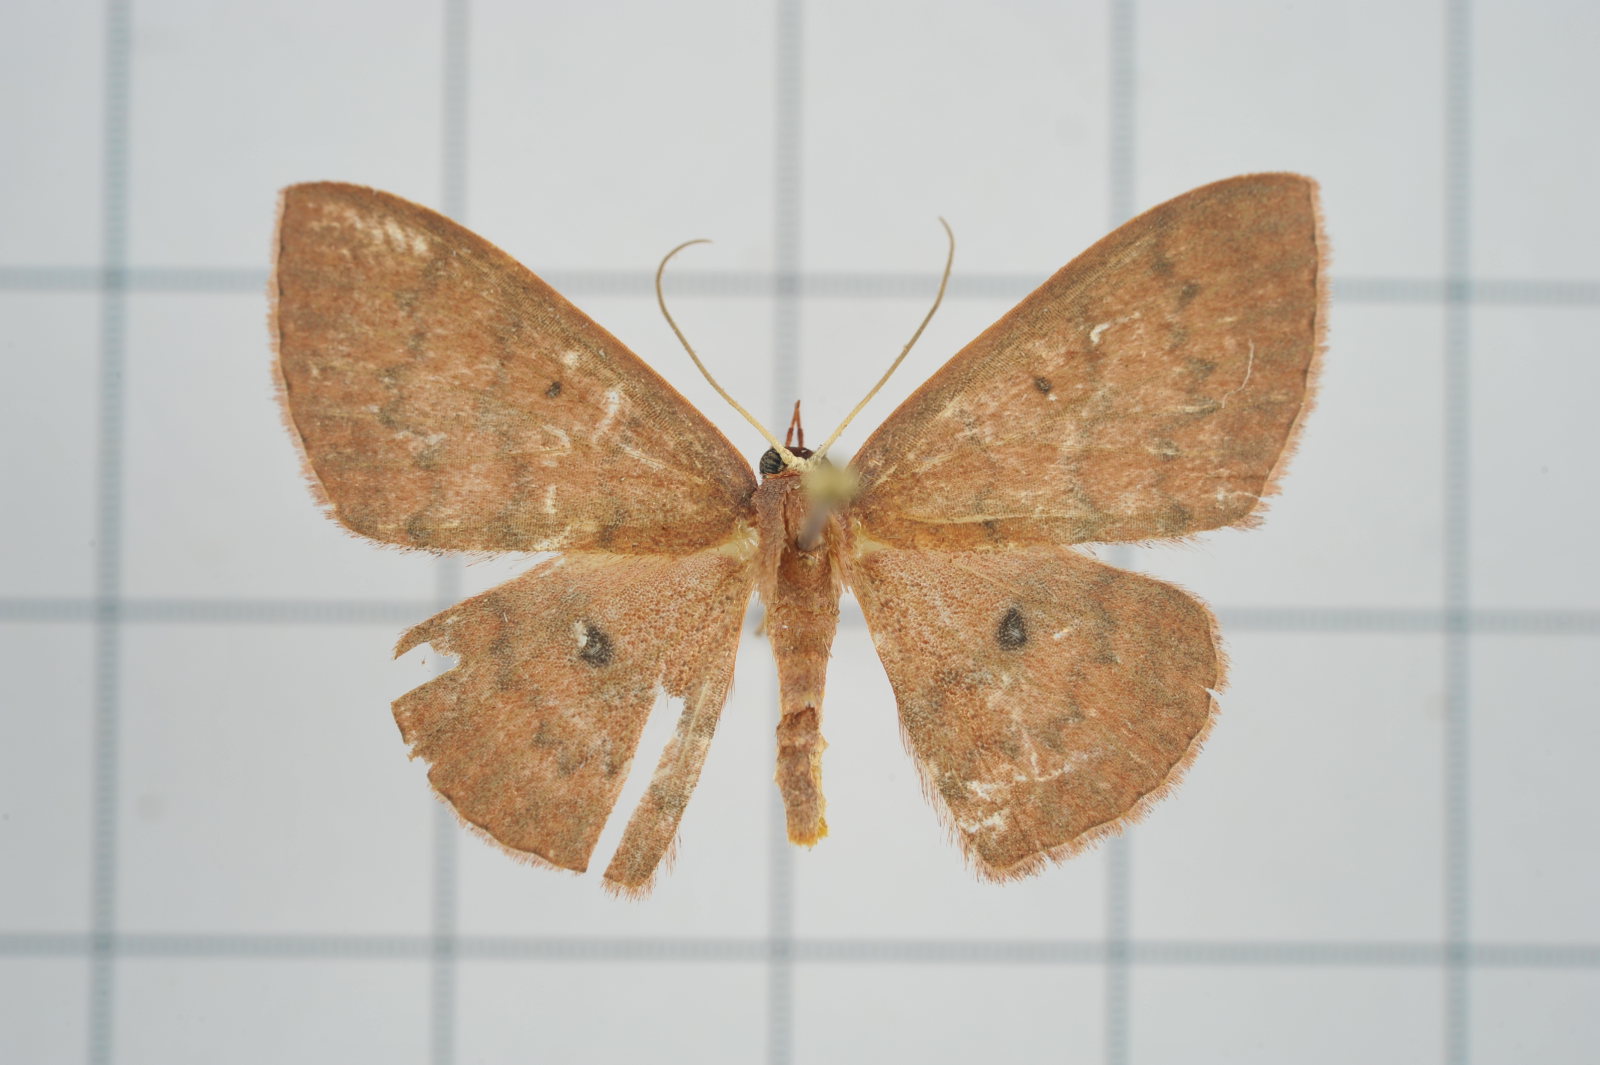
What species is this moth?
Organopoda carnearia carnearia
